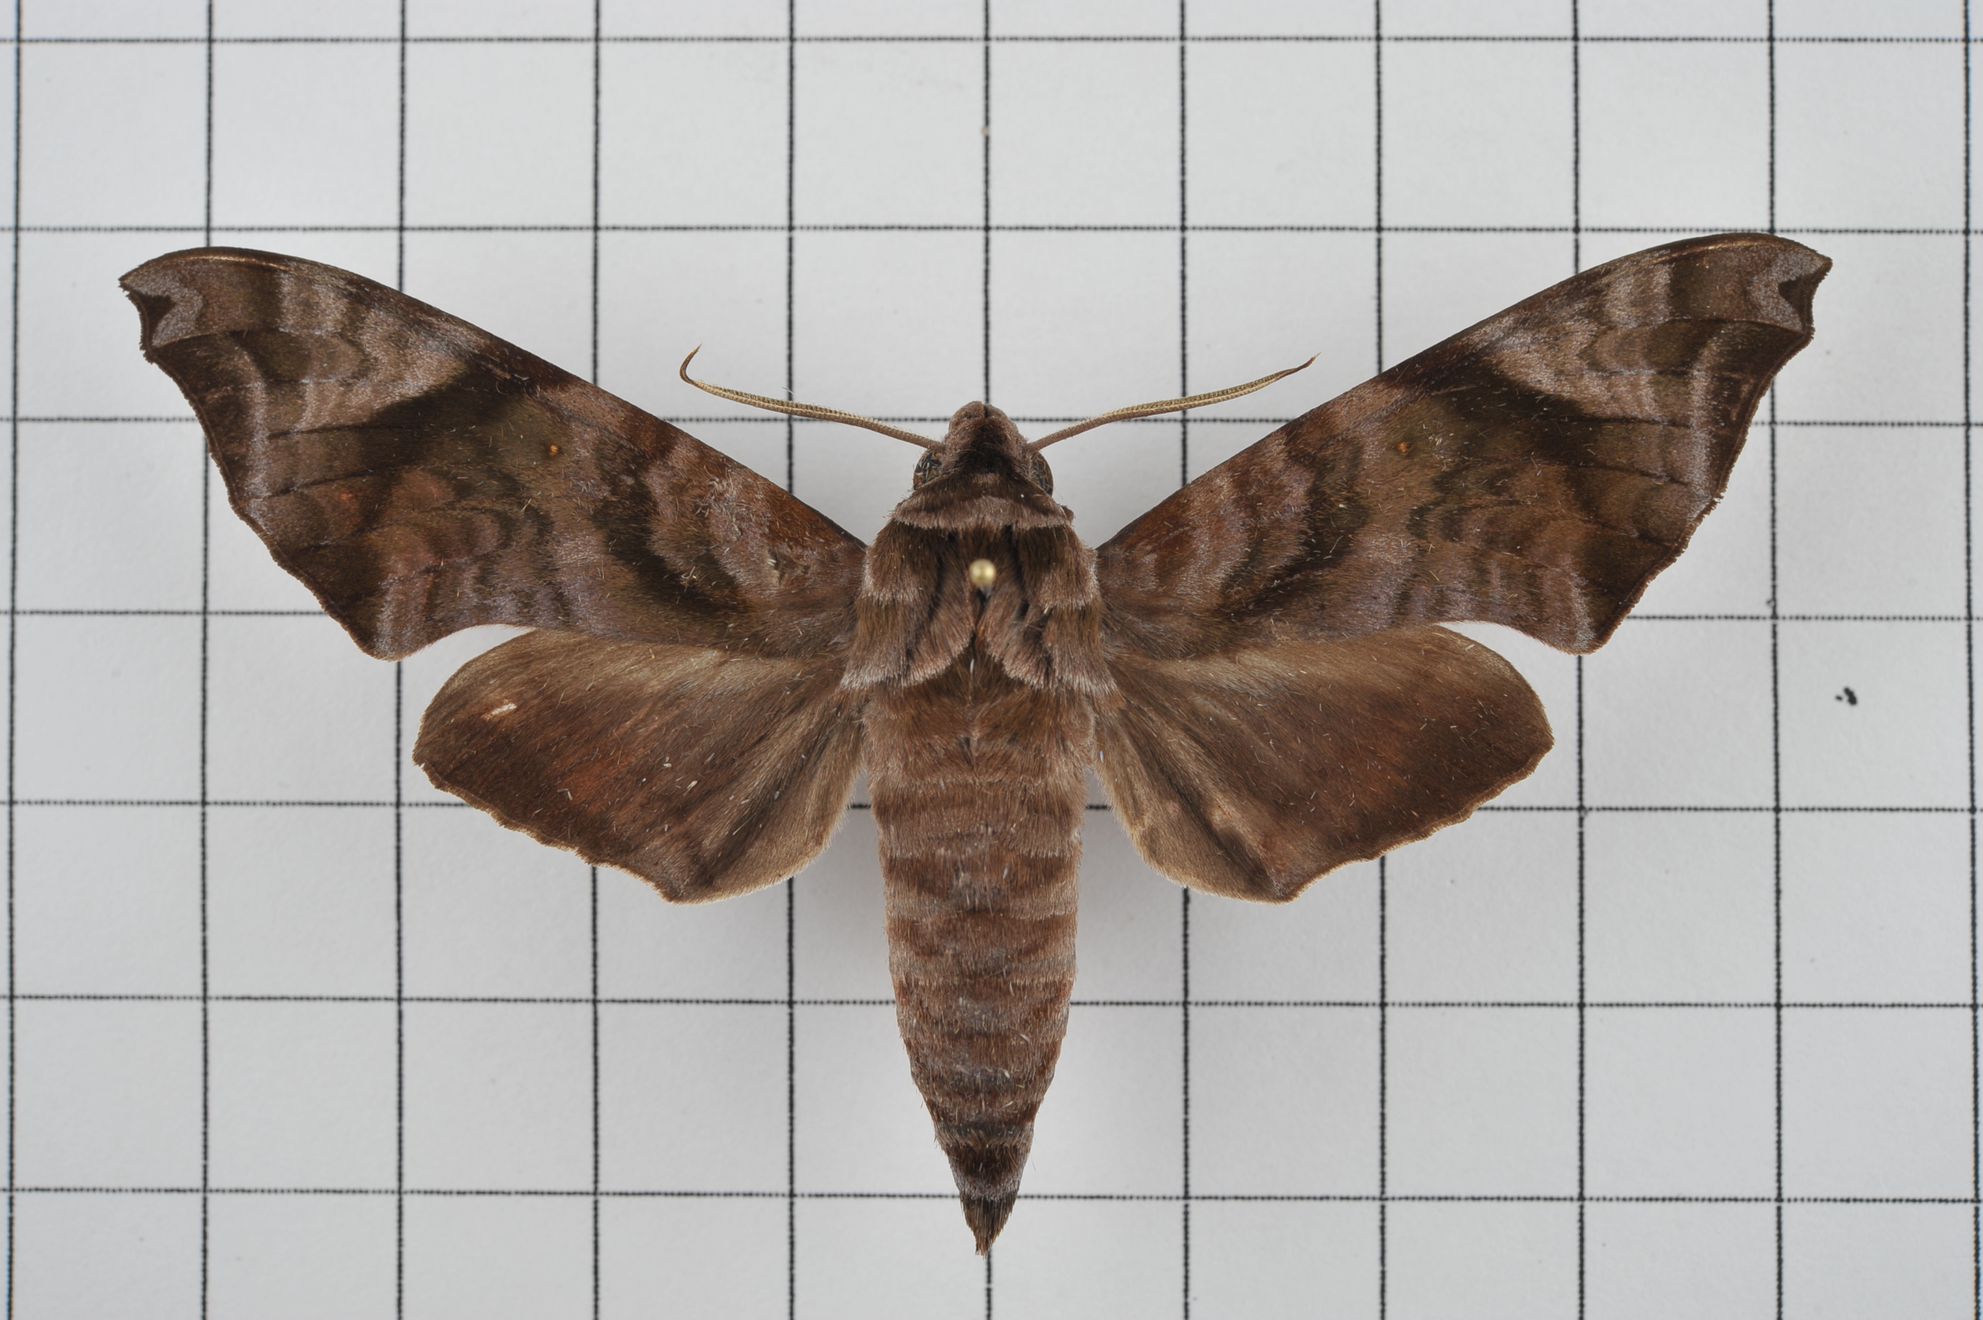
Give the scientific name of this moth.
Acosmeryx castanea
